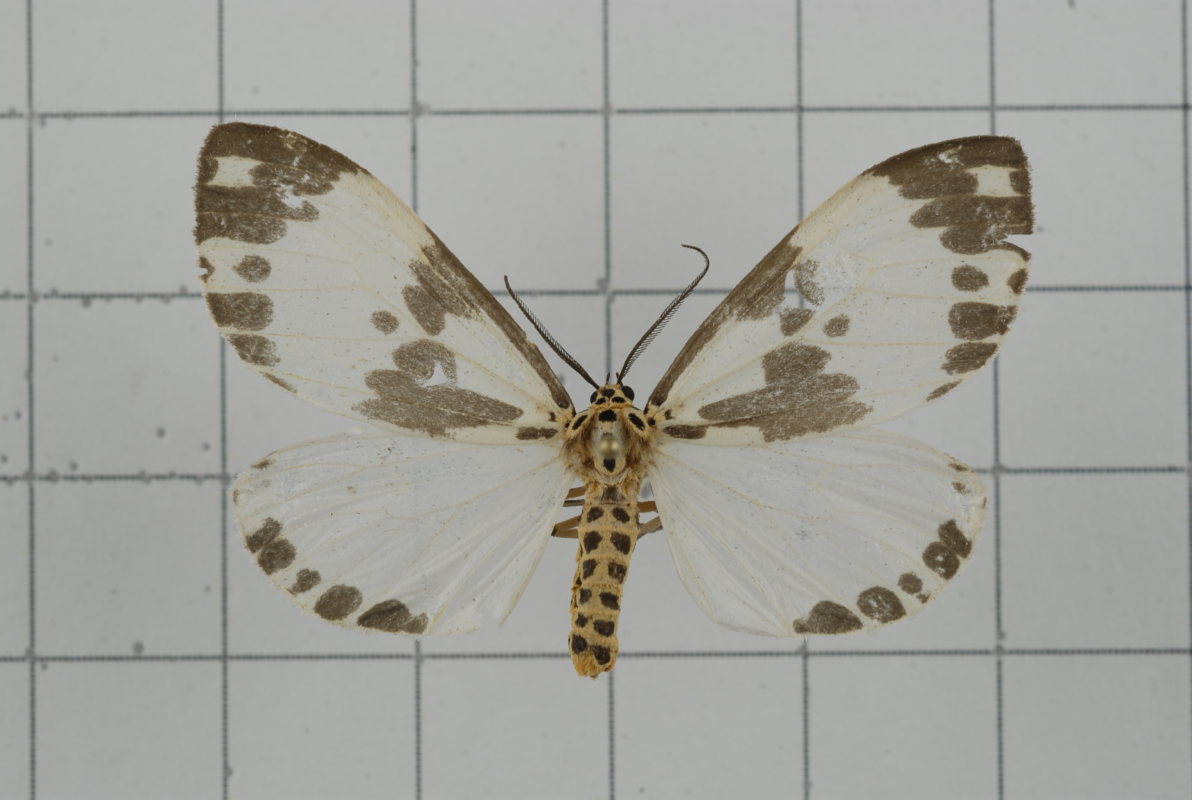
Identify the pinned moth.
Nyctemera carissima formosana
